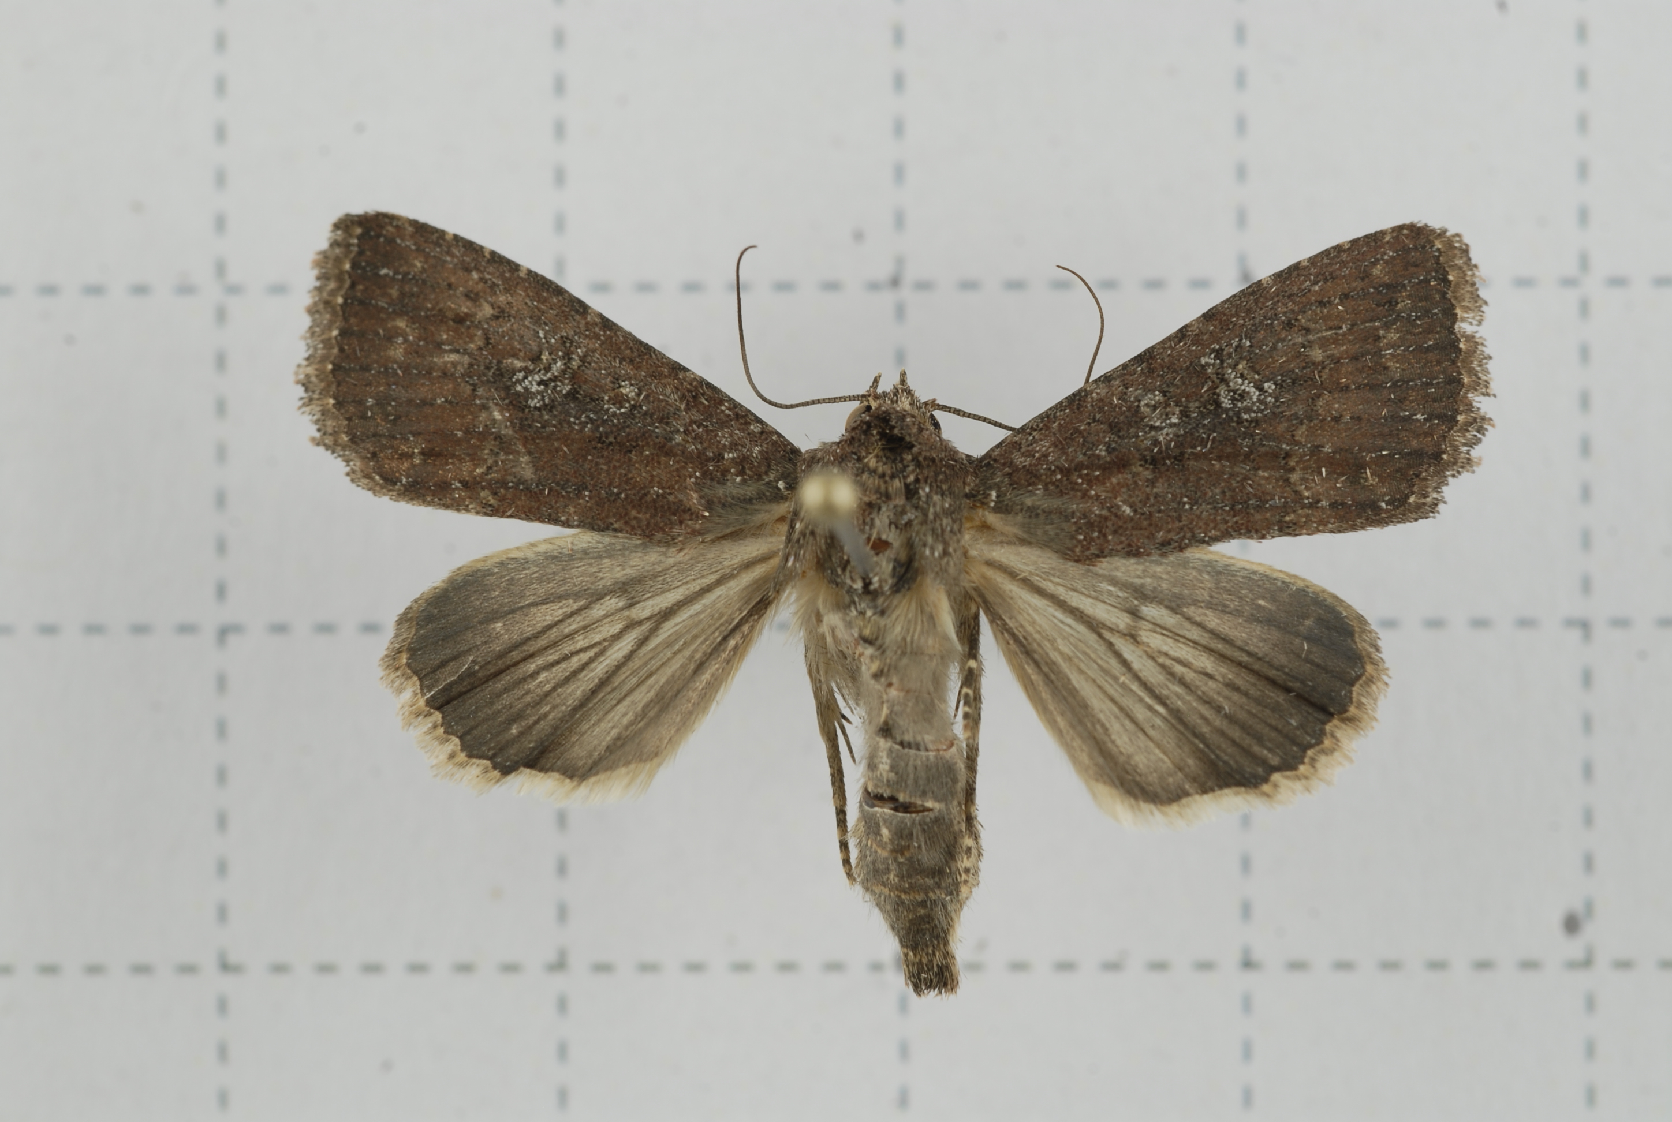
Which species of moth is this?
Condica illecta
